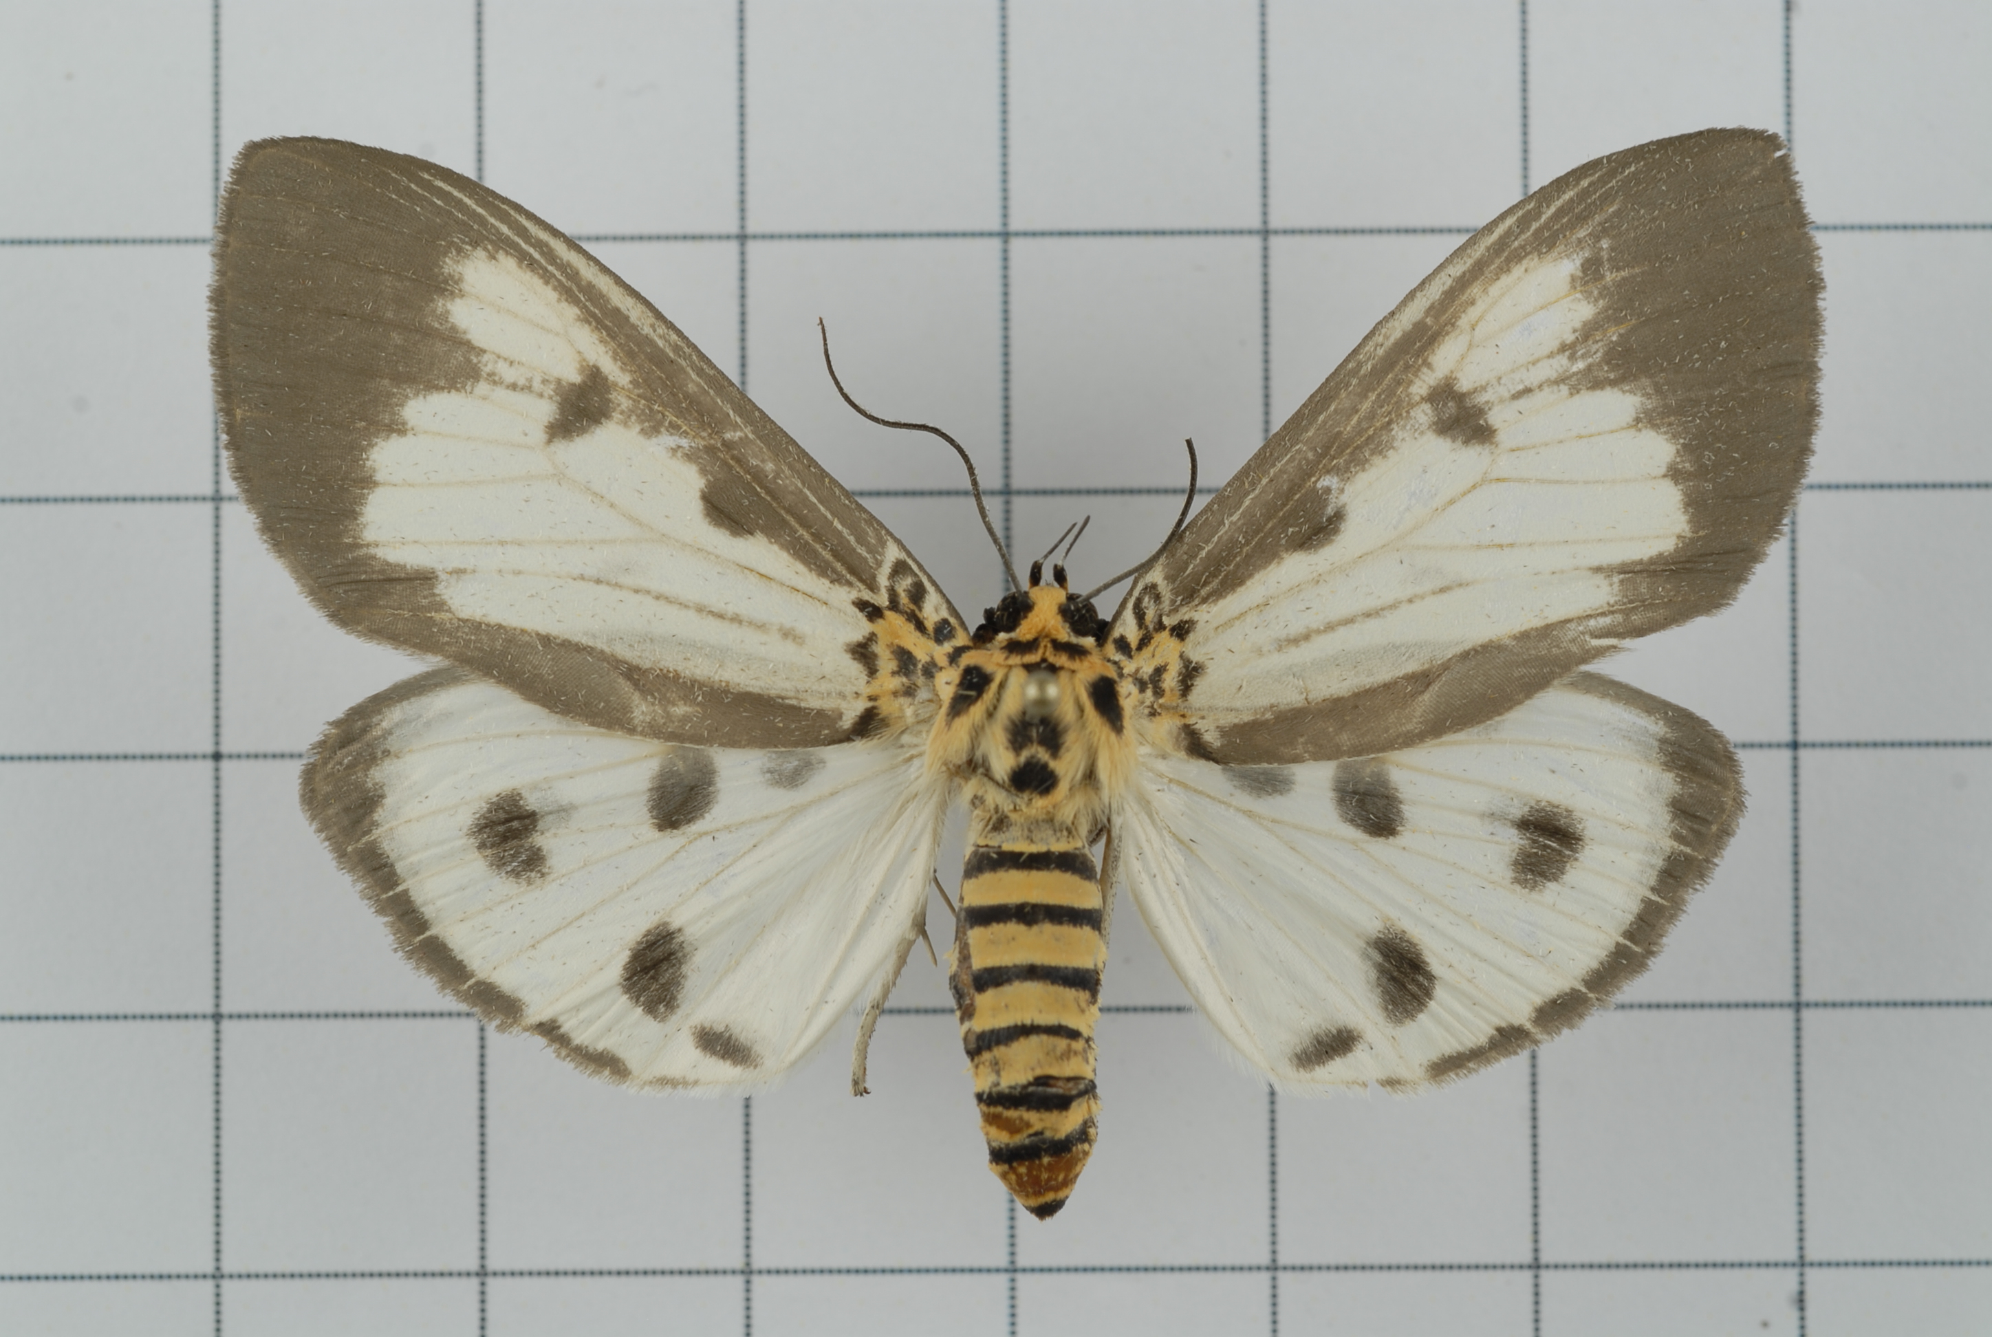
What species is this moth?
Asota plana lacteata
